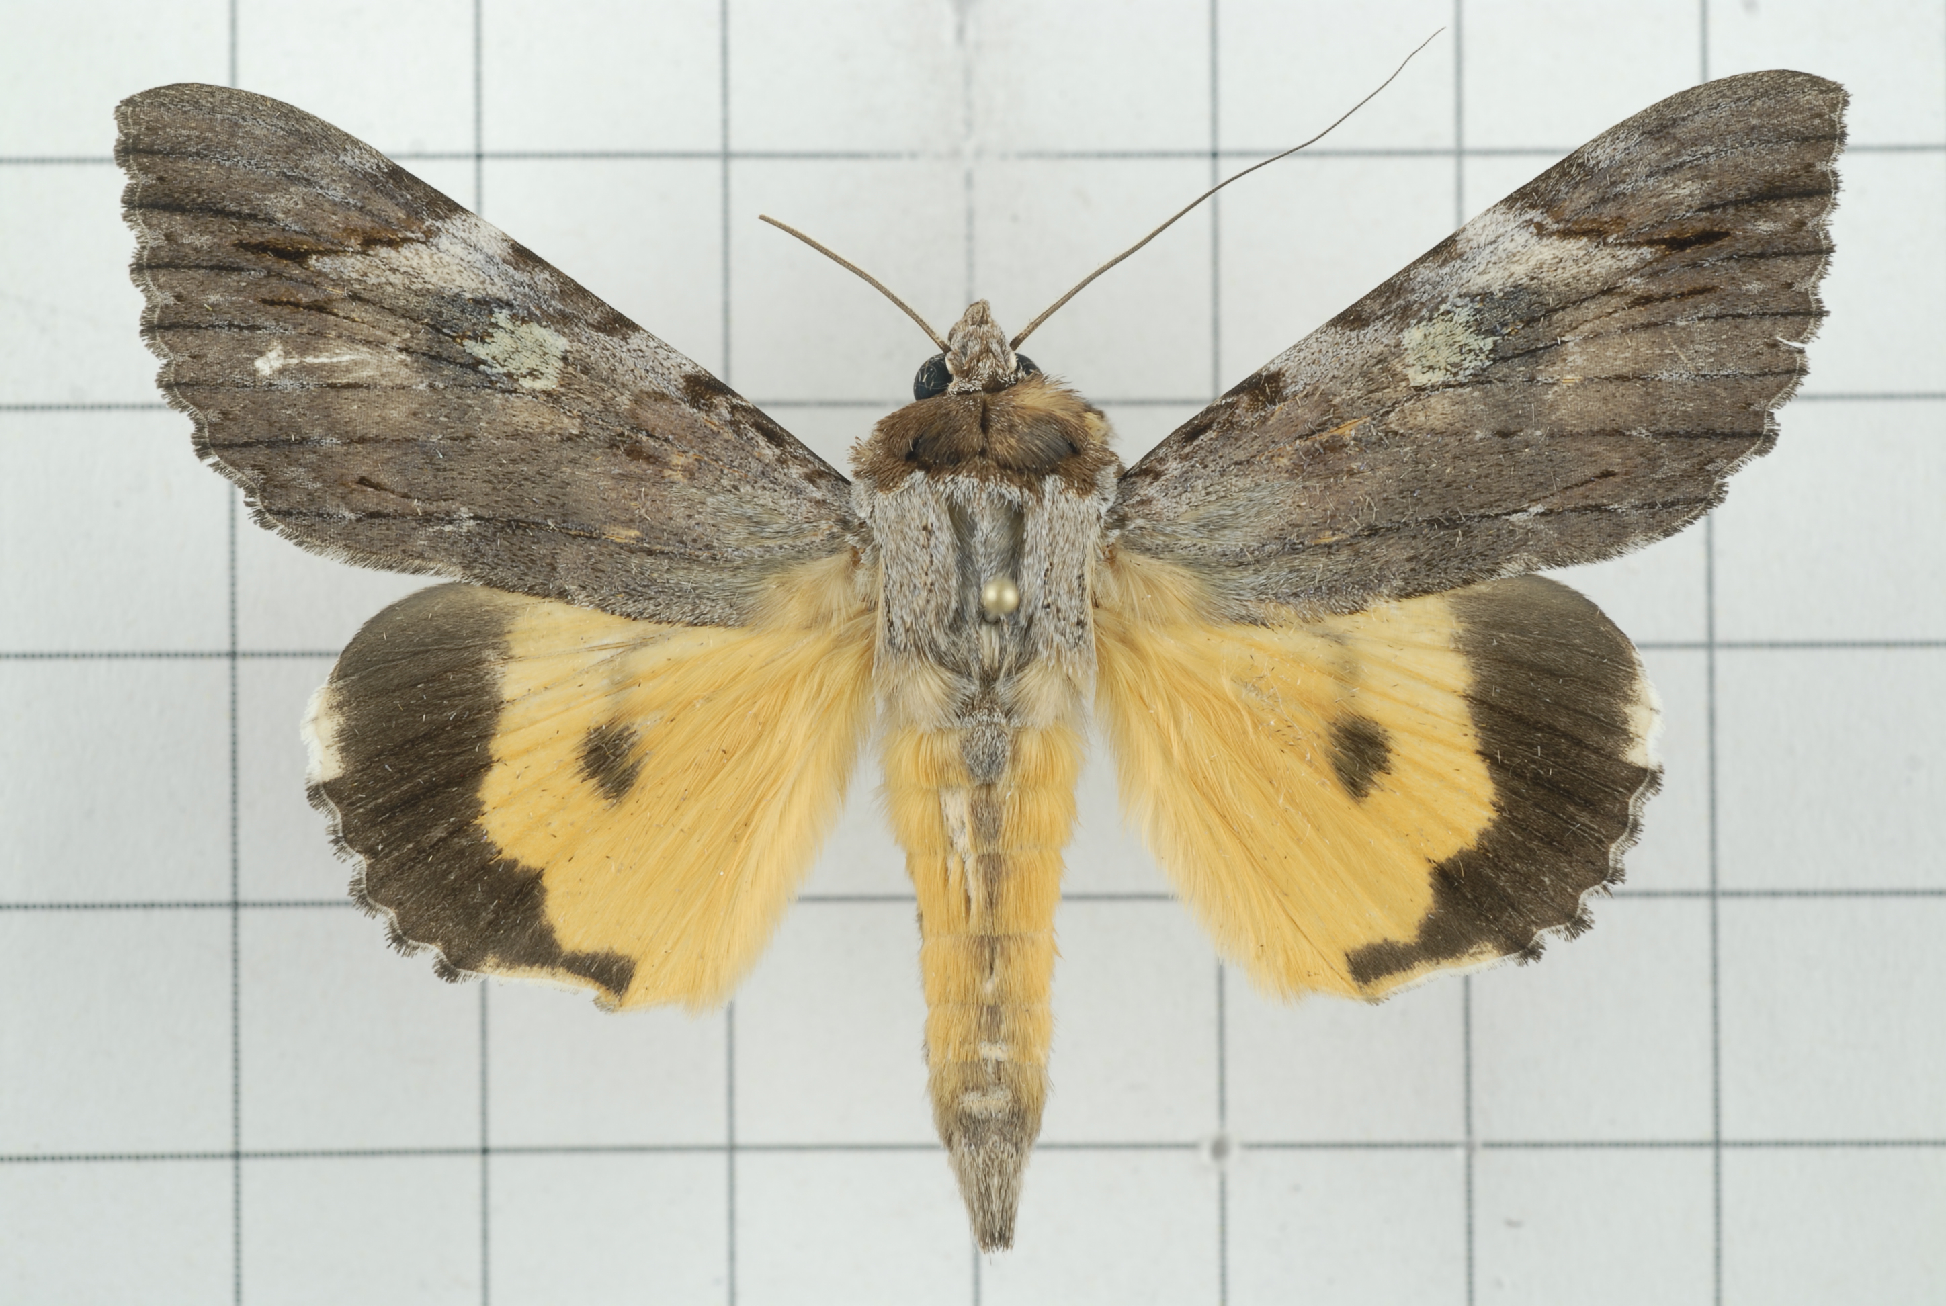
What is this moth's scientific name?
Paracatocala macula macula
